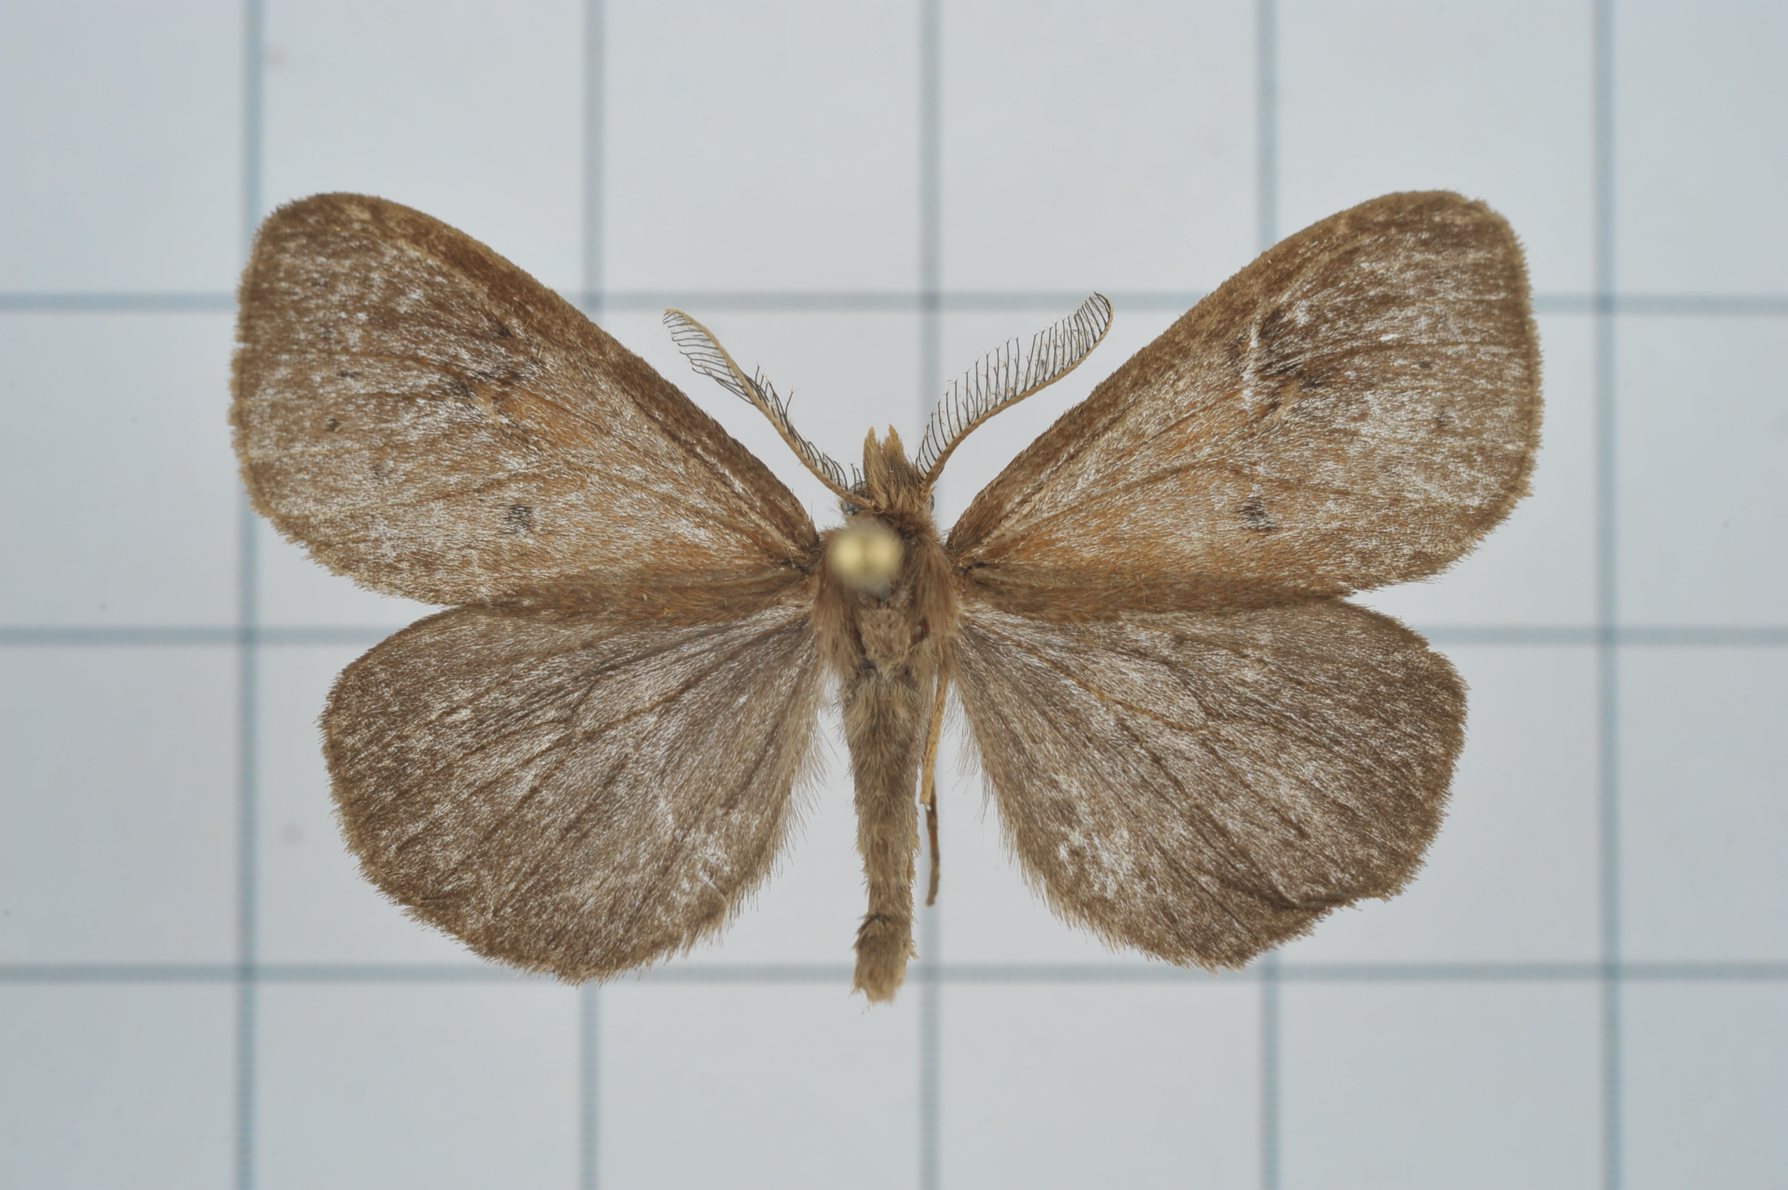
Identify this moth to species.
Pantana pluto
